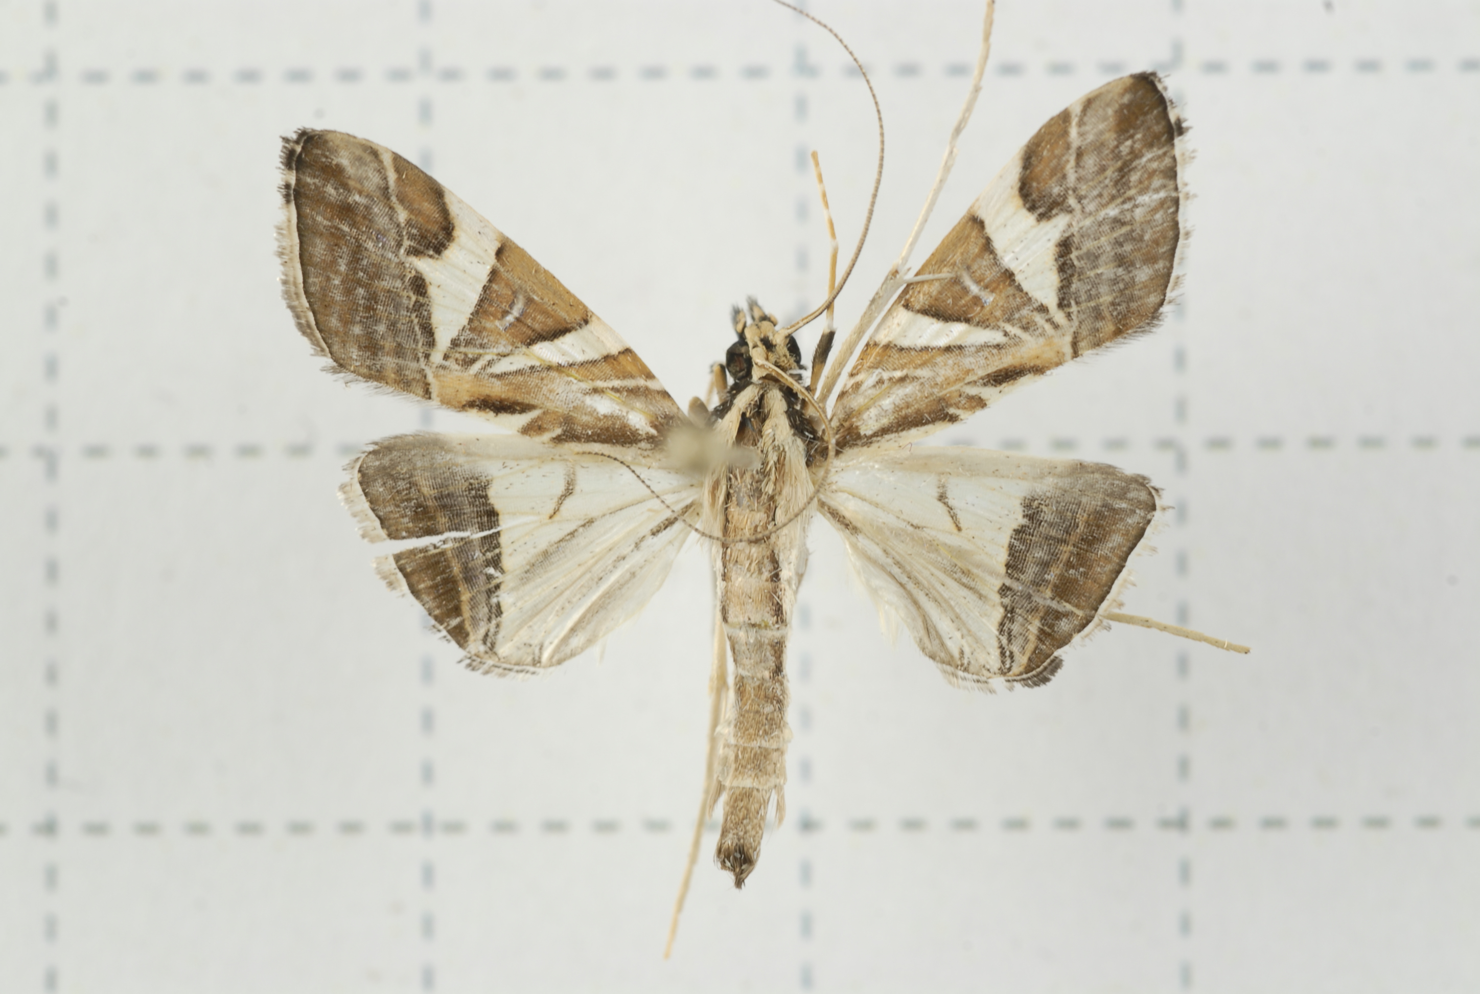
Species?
Agrioglypta itysalis
